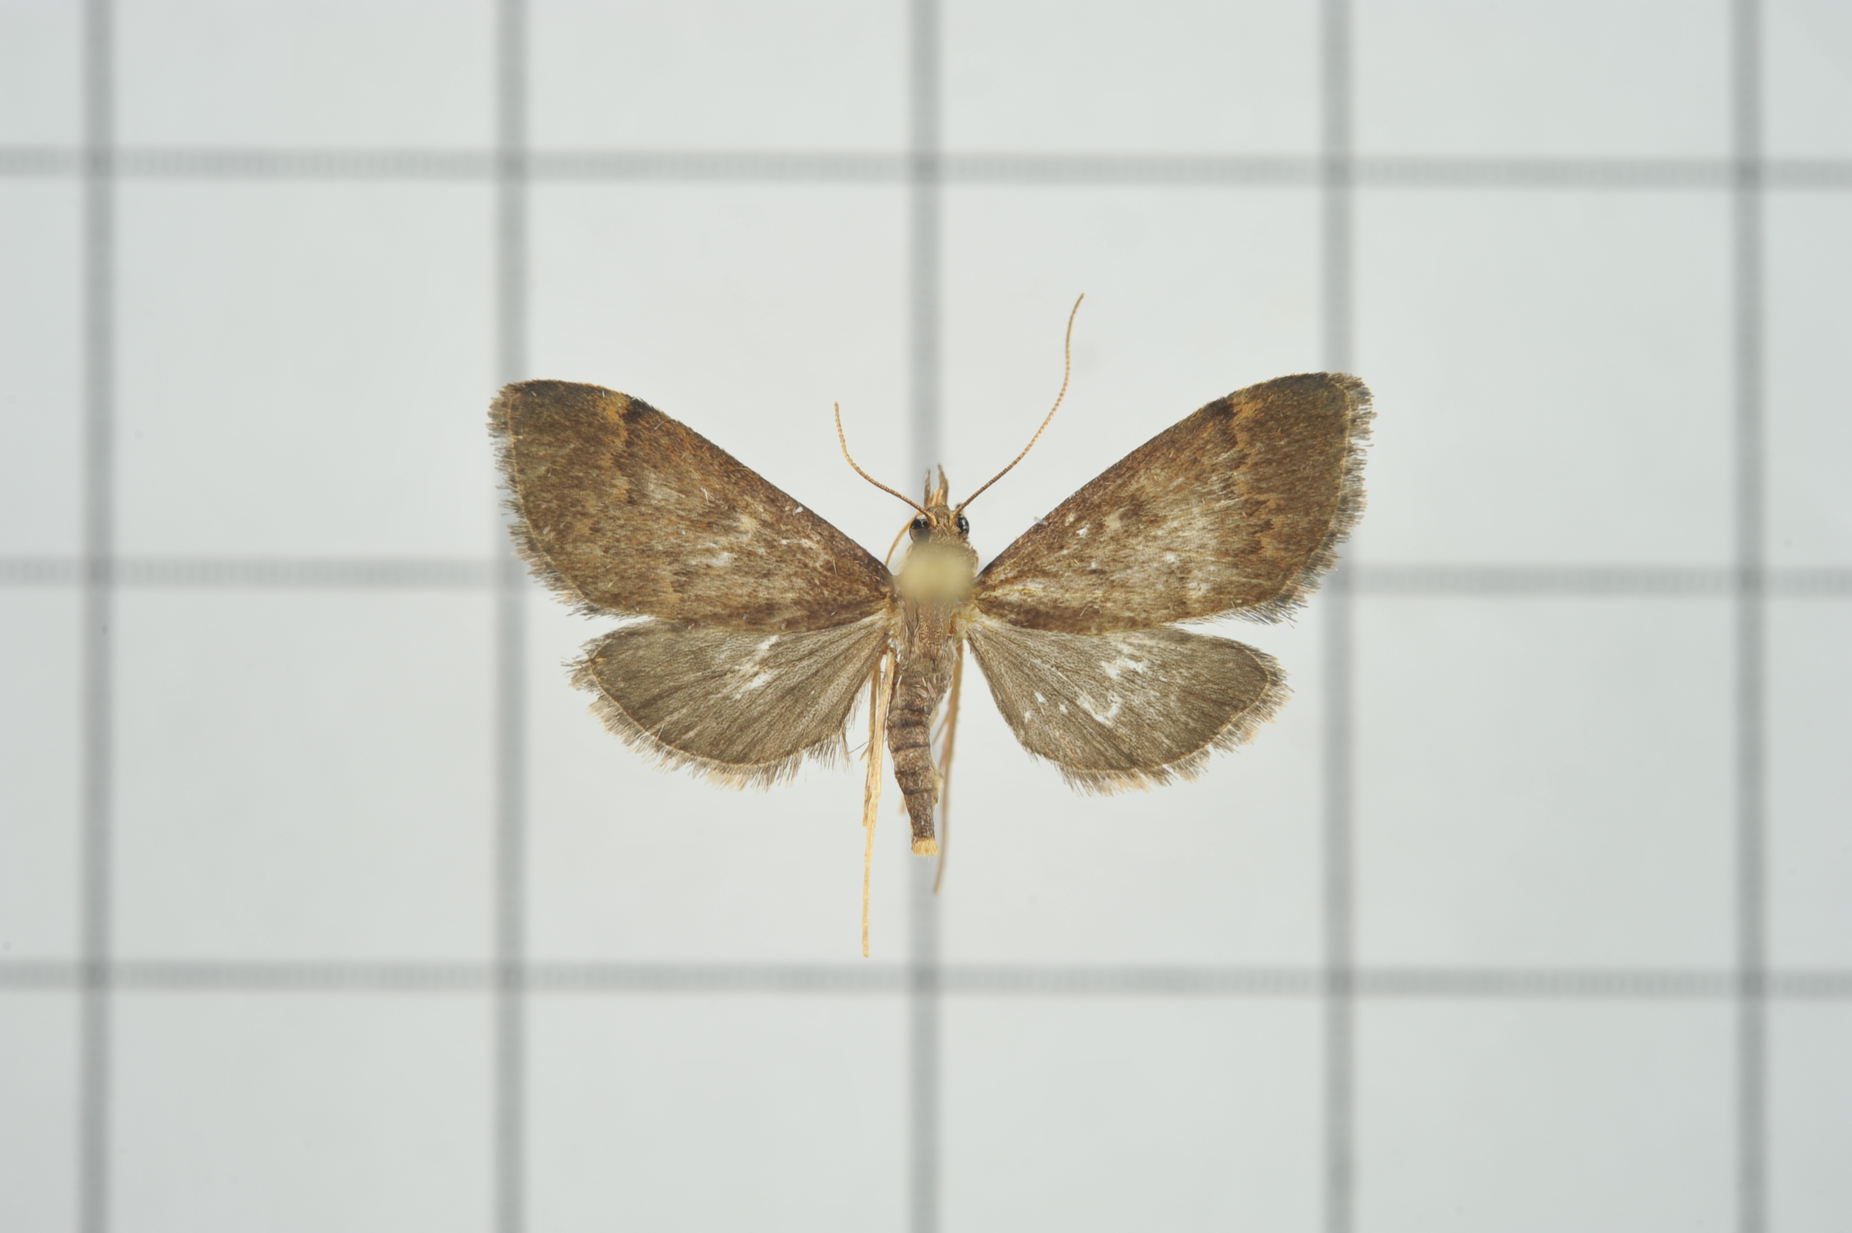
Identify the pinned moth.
Camptomastix hisbonalis
